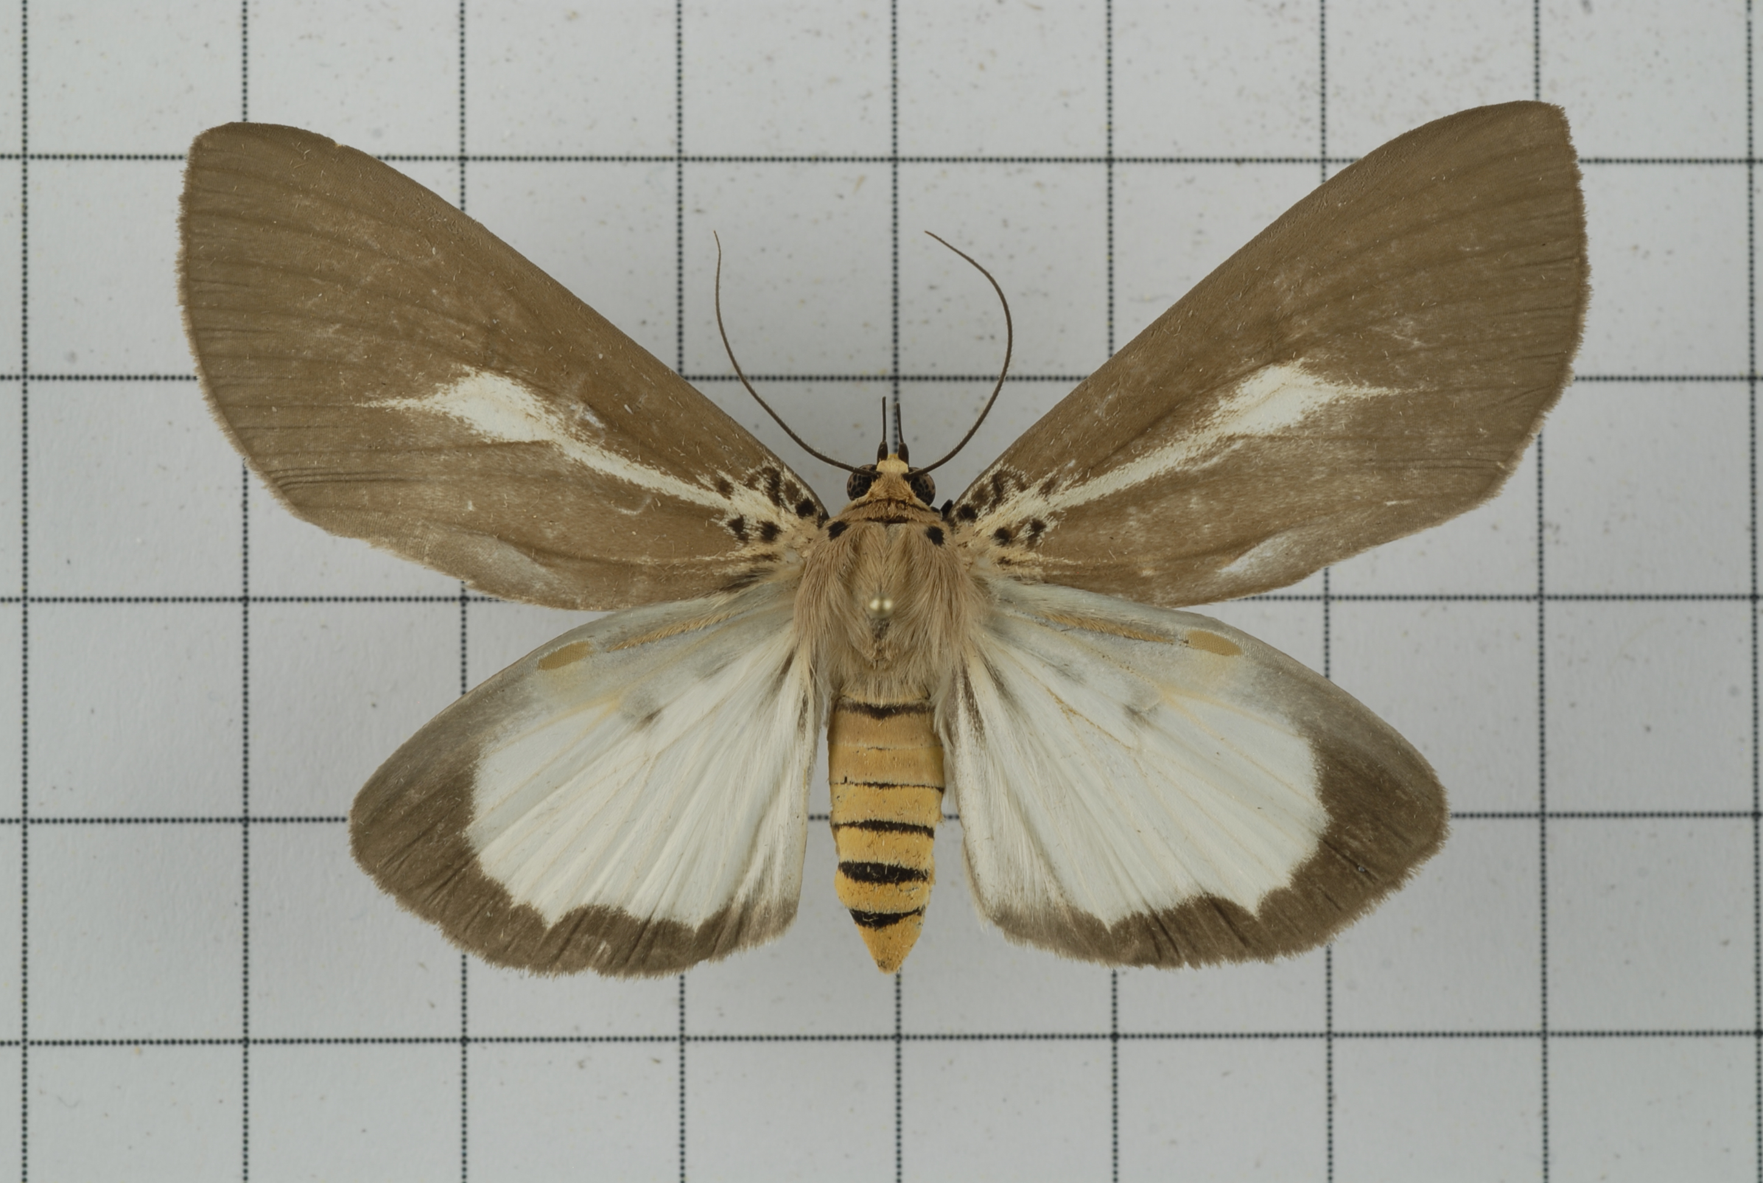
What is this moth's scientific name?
Asota heliconia zebrina
